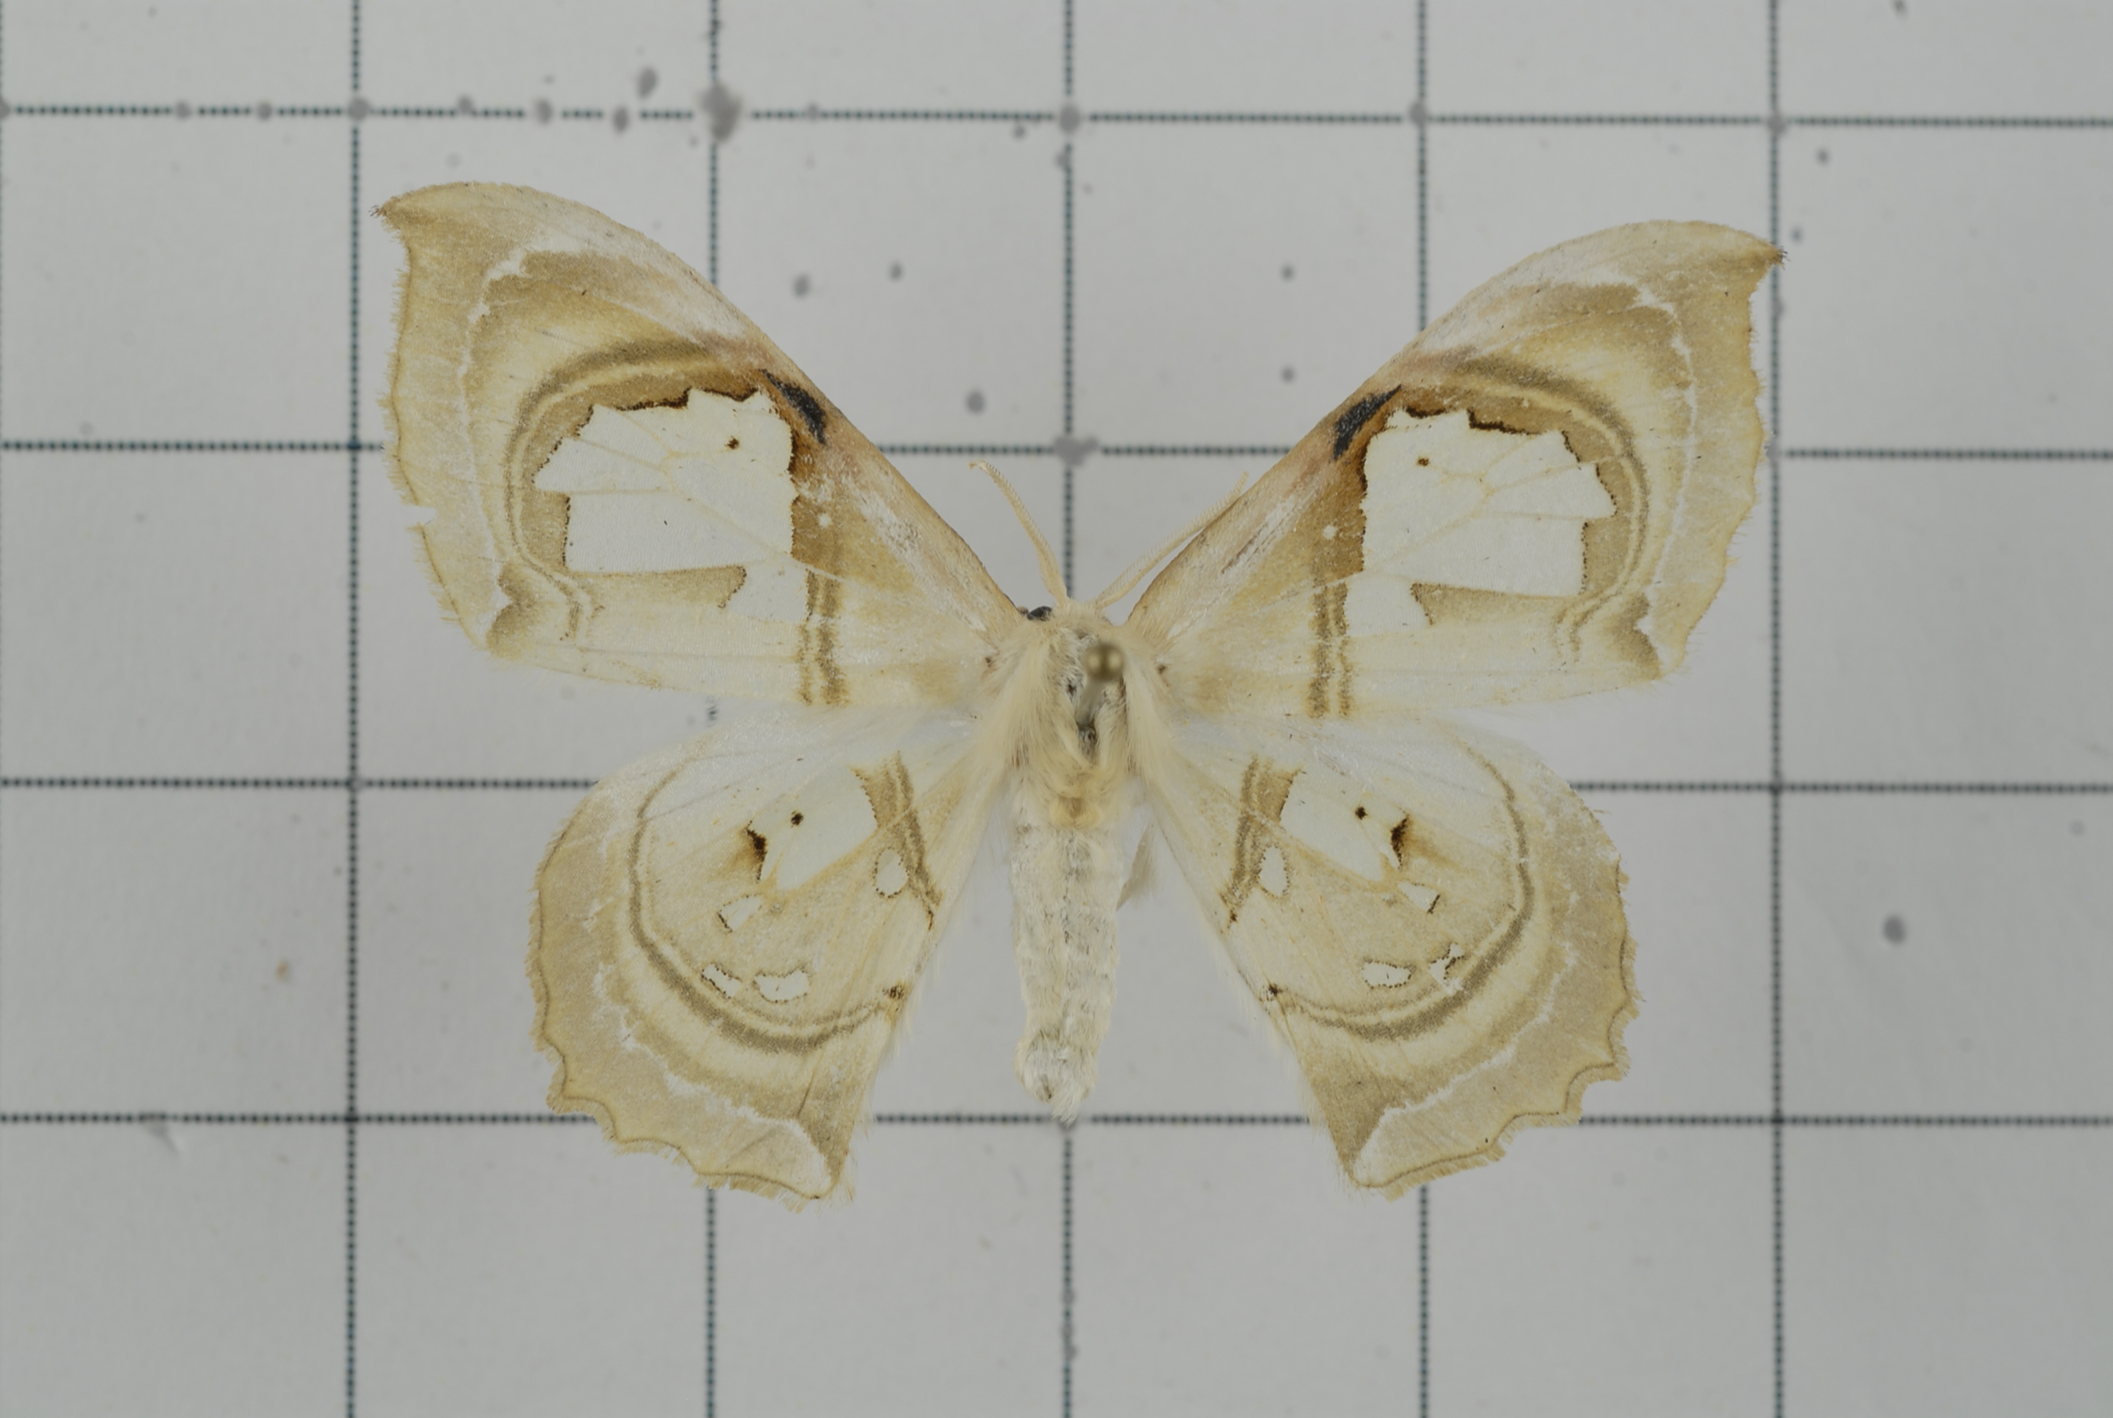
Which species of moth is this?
Macrauzata minor
